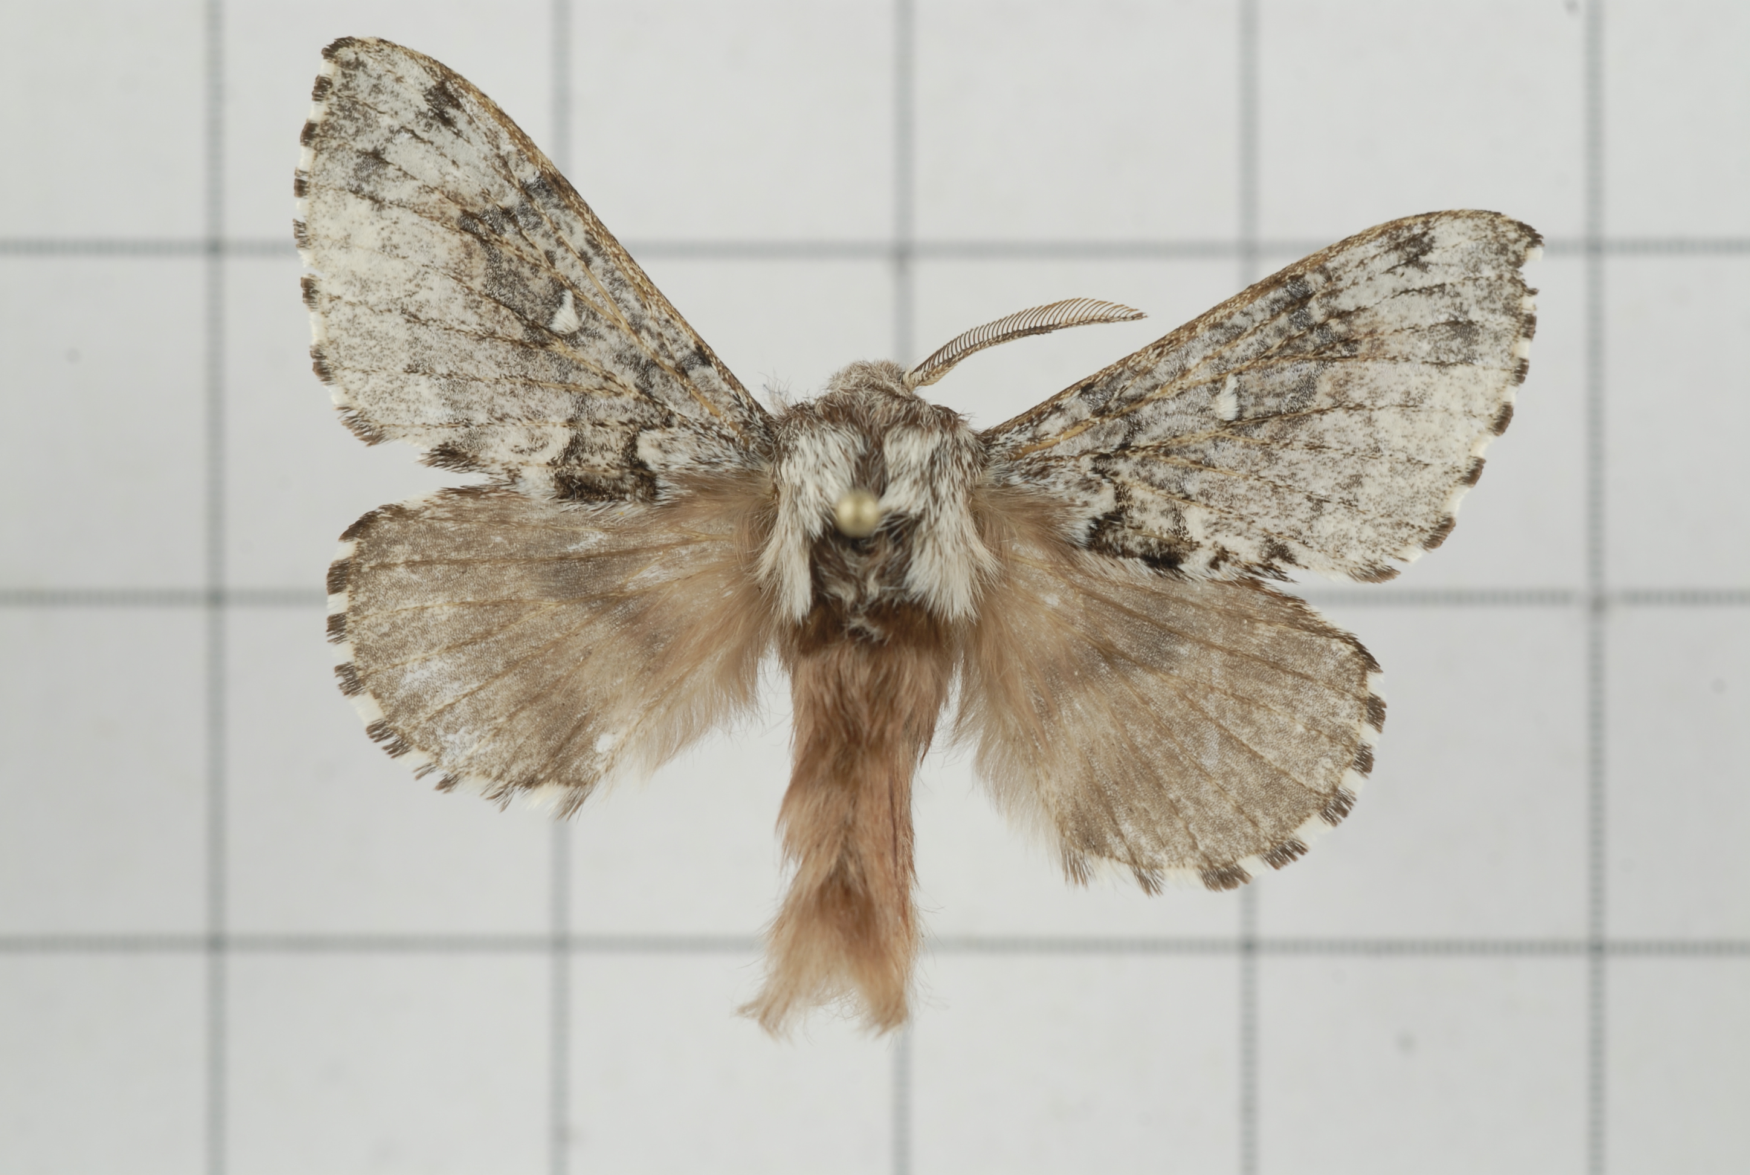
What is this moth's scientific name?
Cosmotriche discitincta discitincta
